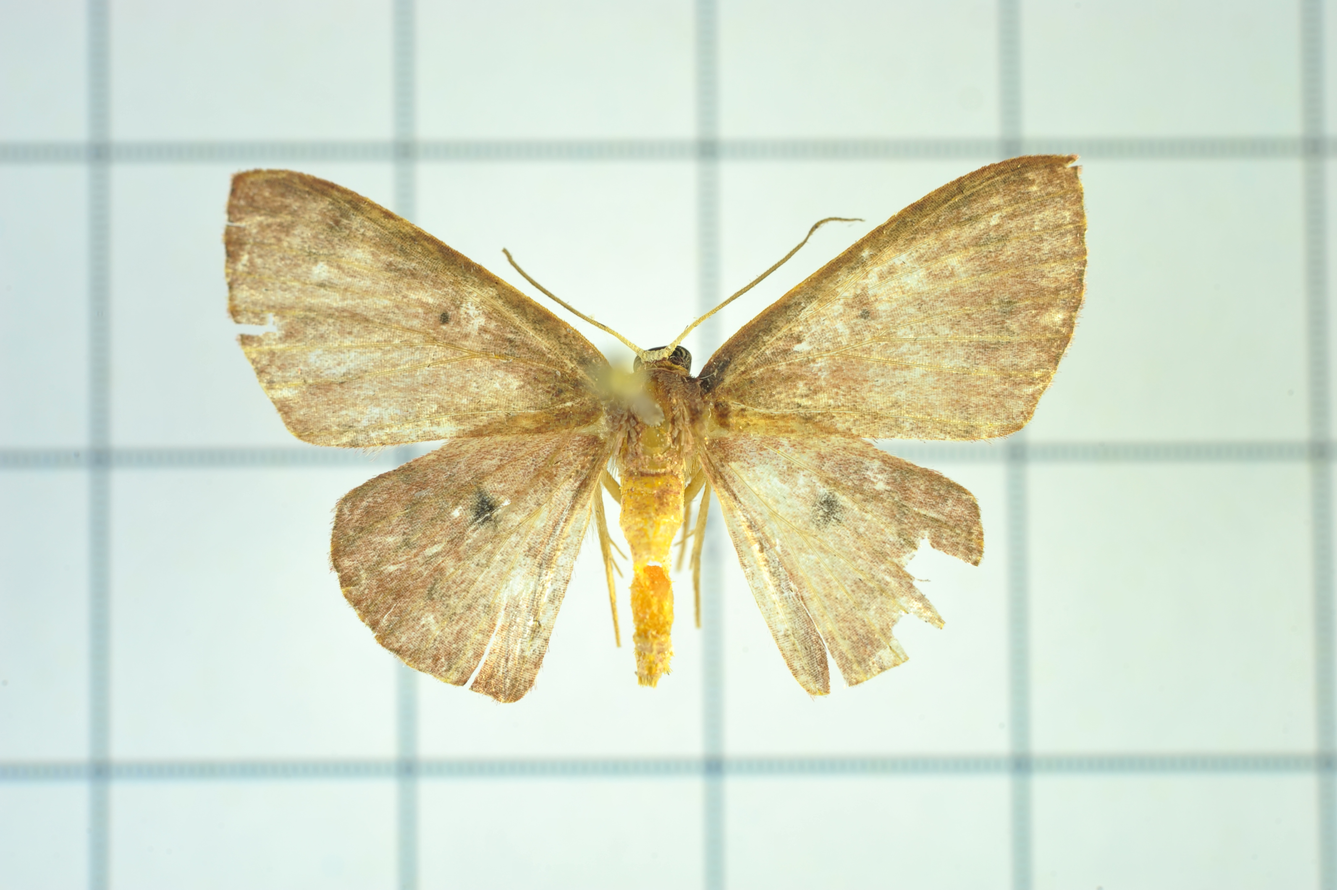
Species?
Organopoda carnearia carnearia
